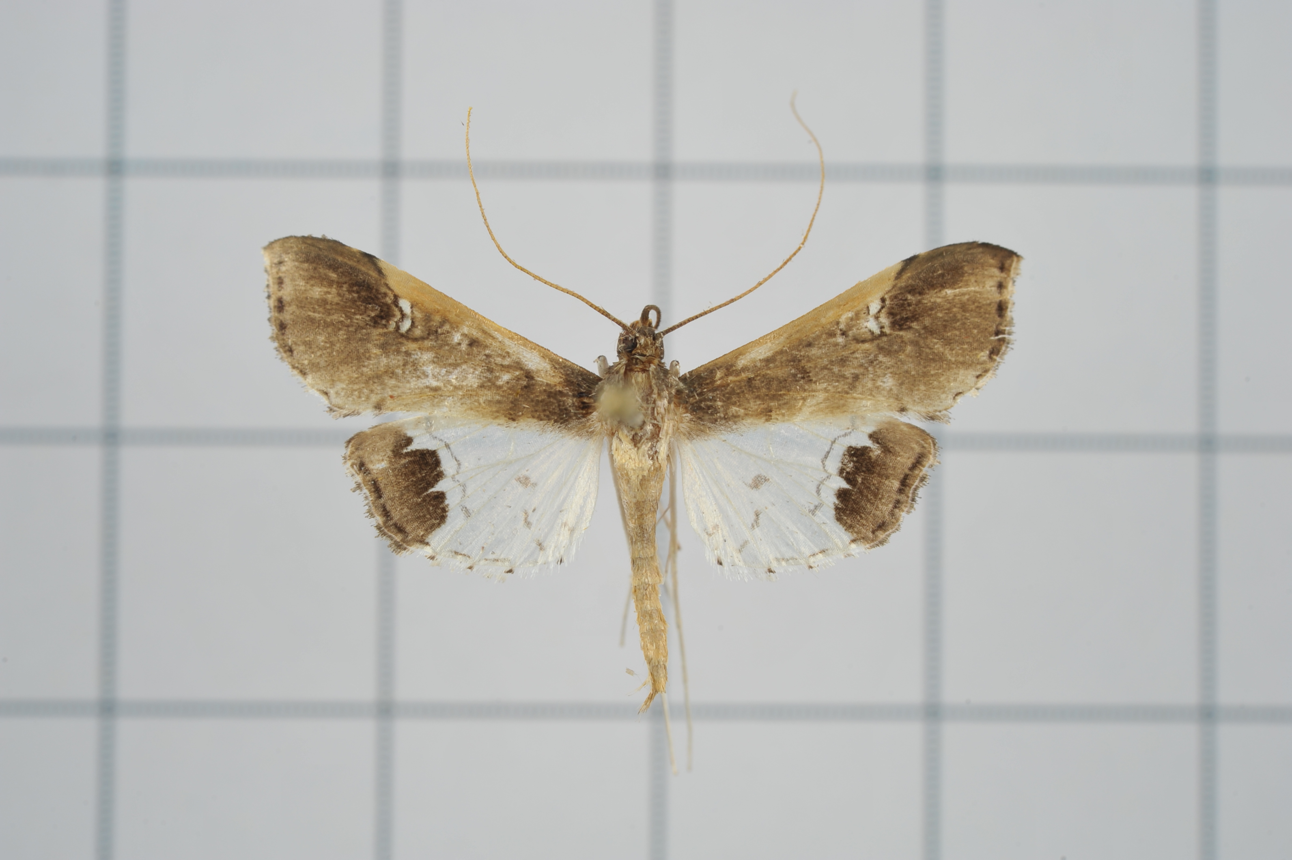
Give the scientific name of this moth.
Maruca amboinalis
